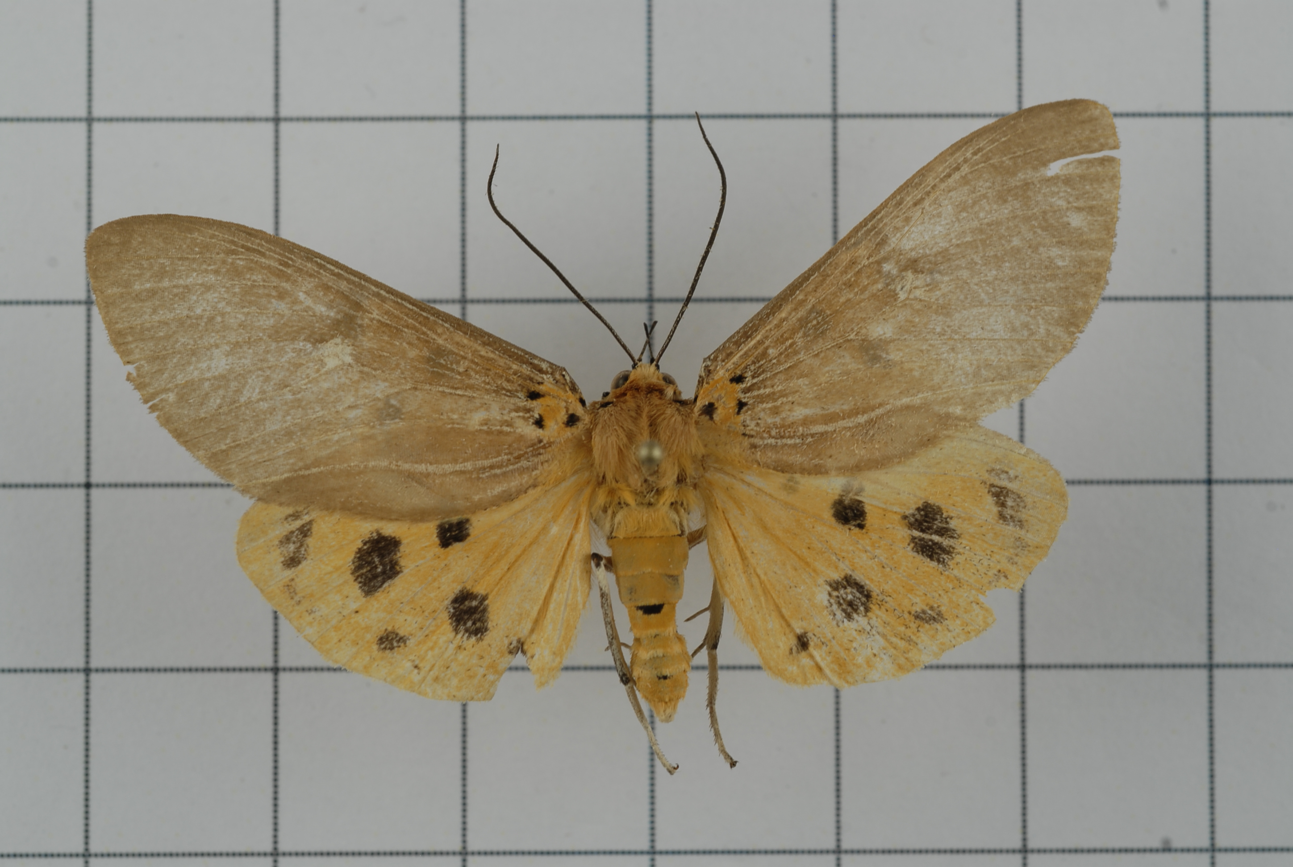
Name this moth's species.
Asota caricae
